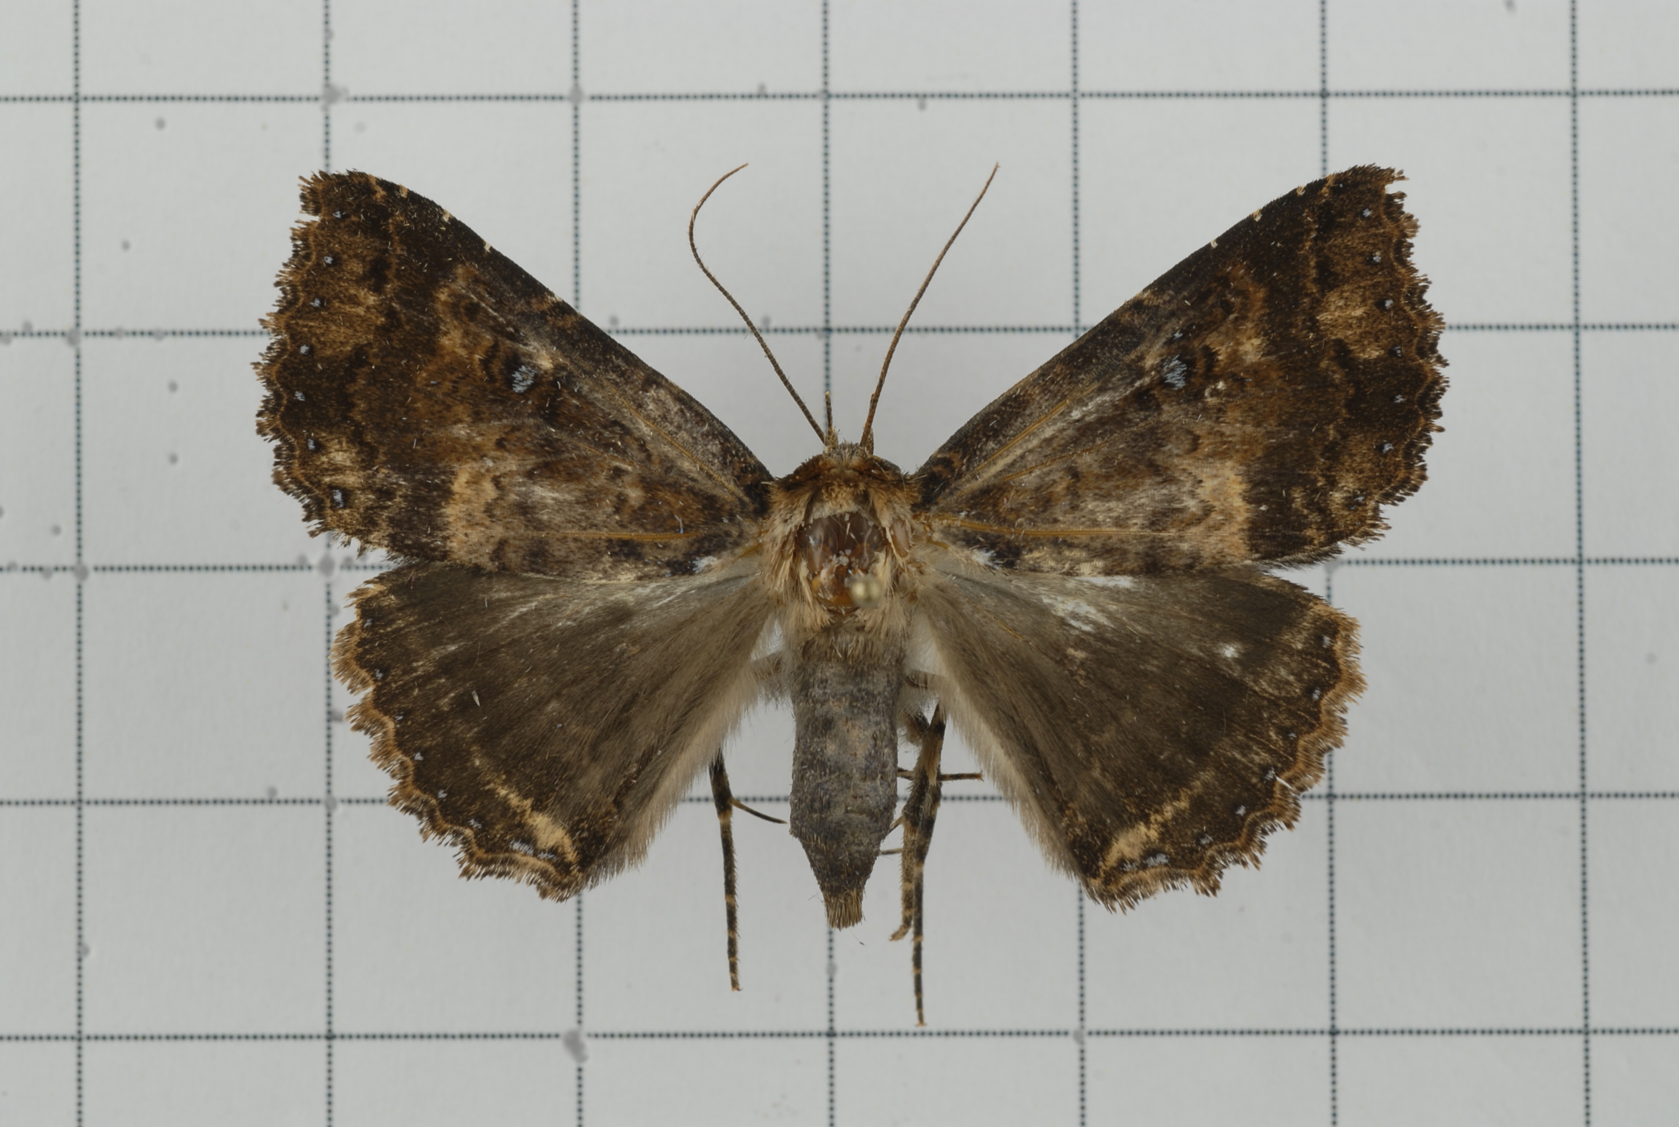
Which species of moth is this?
Hypersypnoides punctosa
